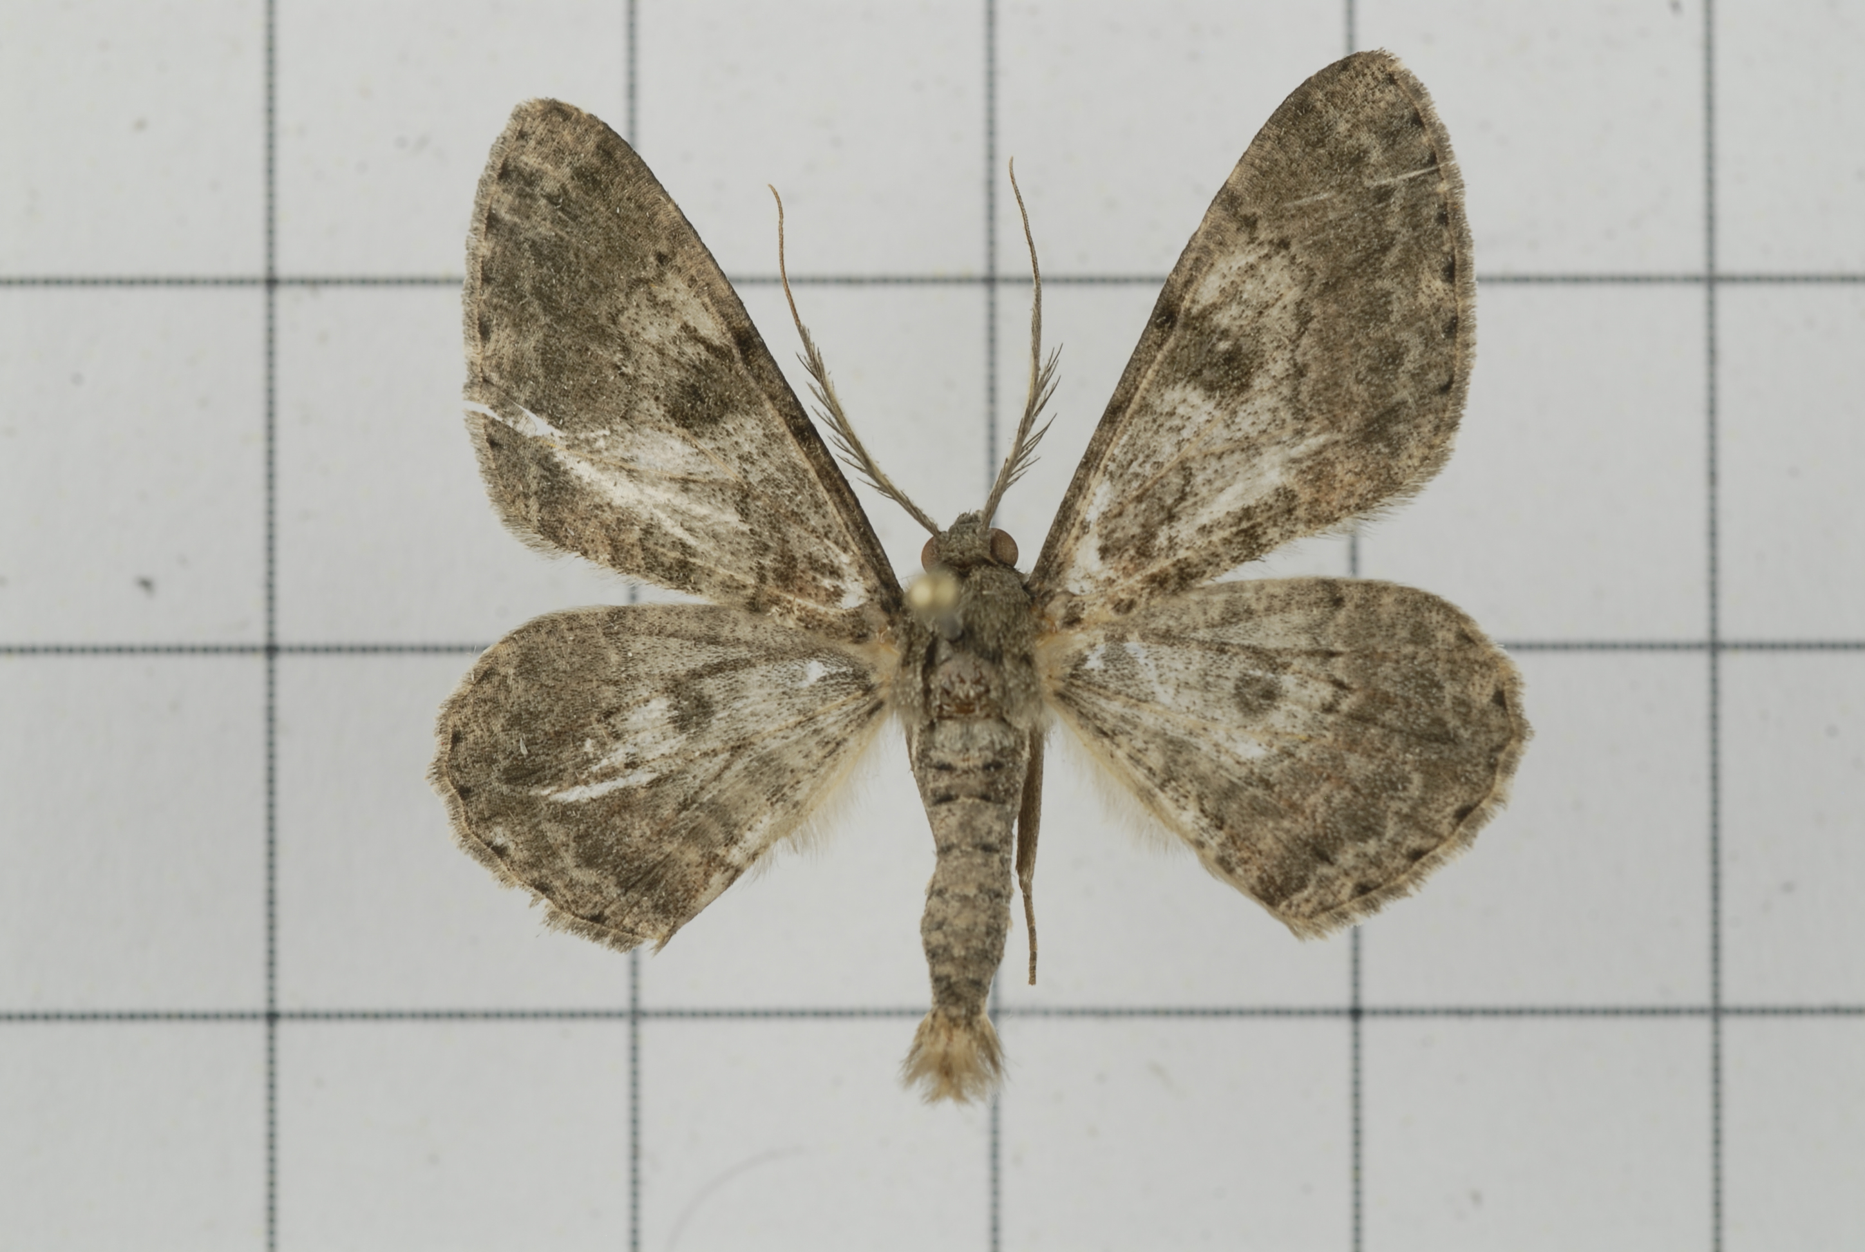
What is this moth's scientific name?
Cleora repulsaria repulsaria
